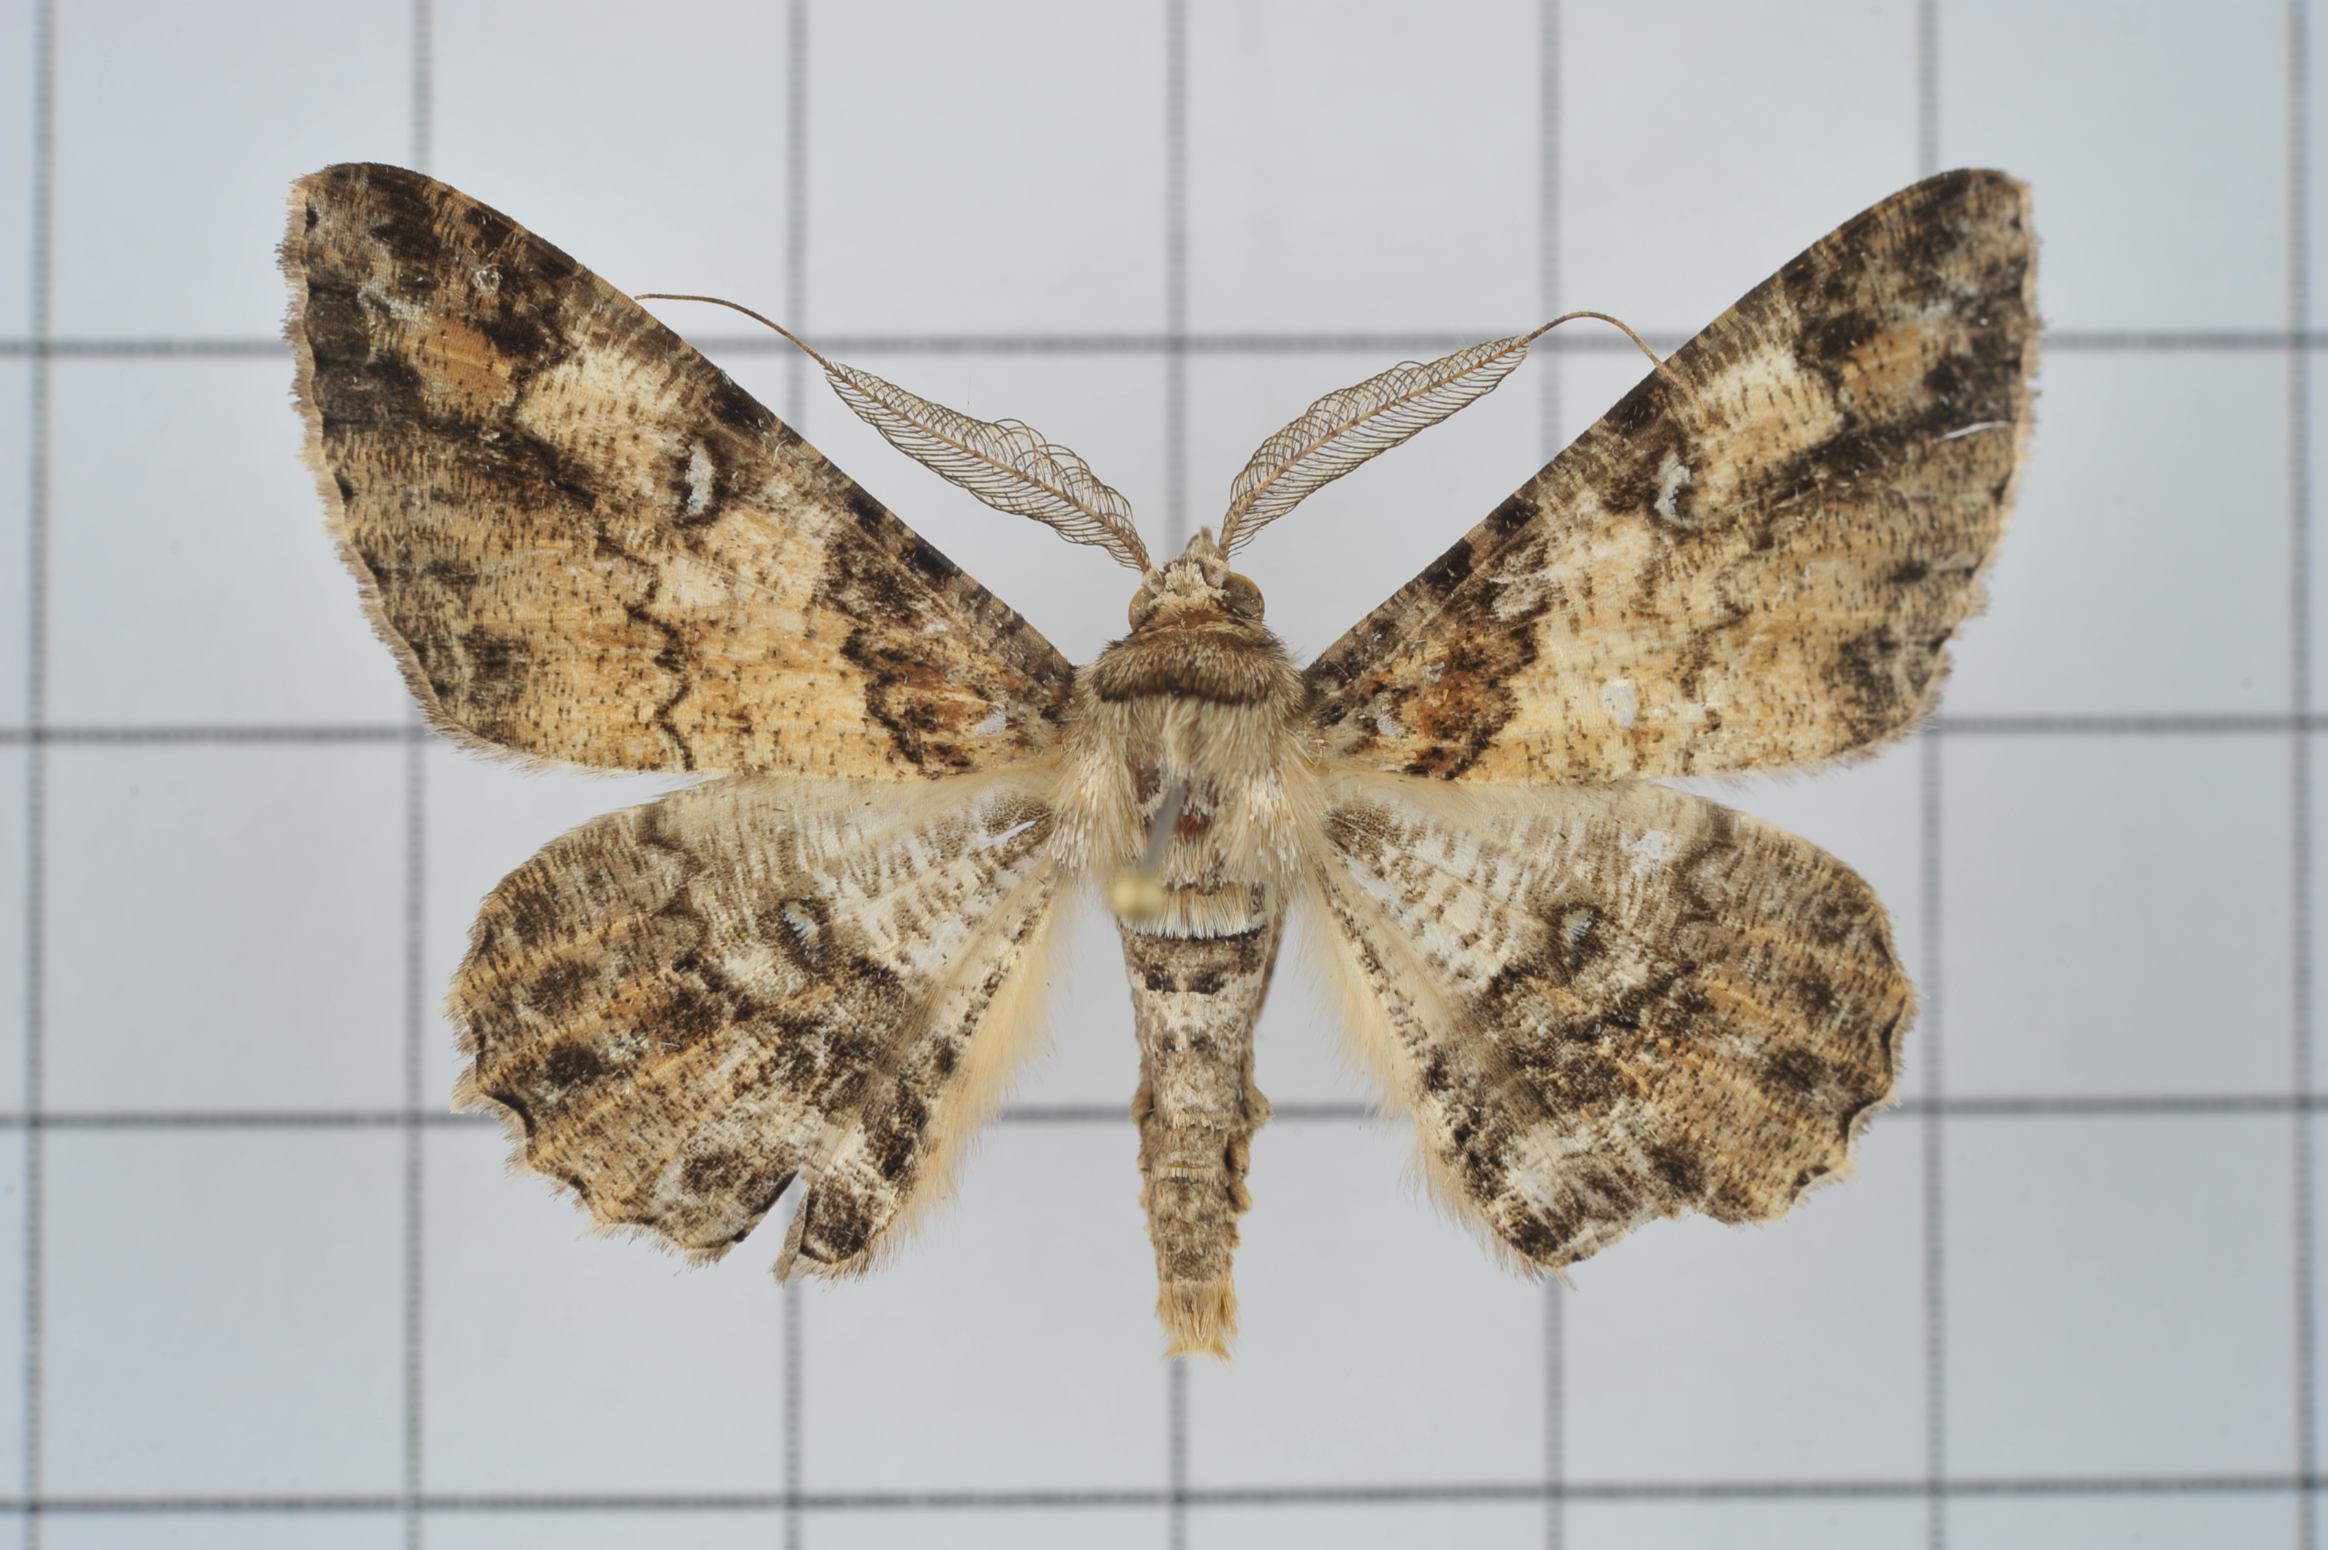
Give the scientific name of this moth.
Cleora fraterna
